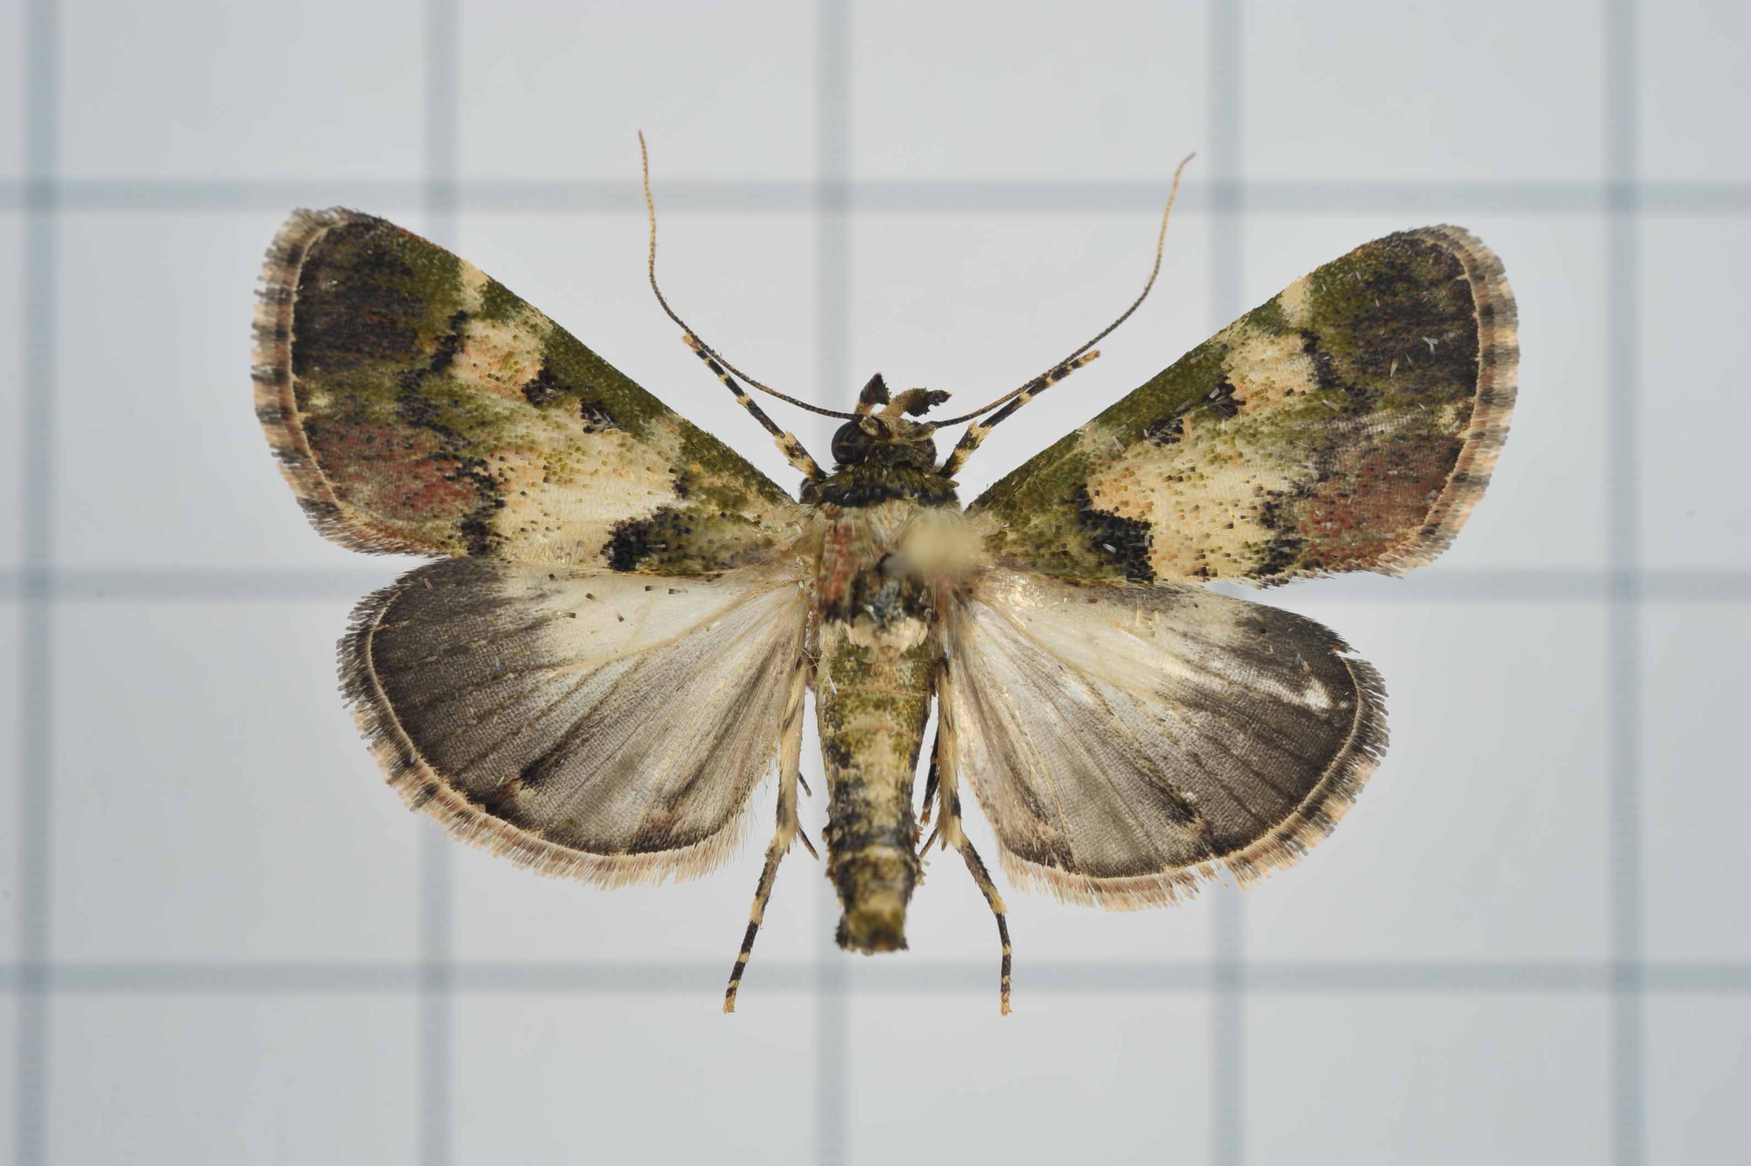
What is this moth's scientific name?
Termioptycha longispina
